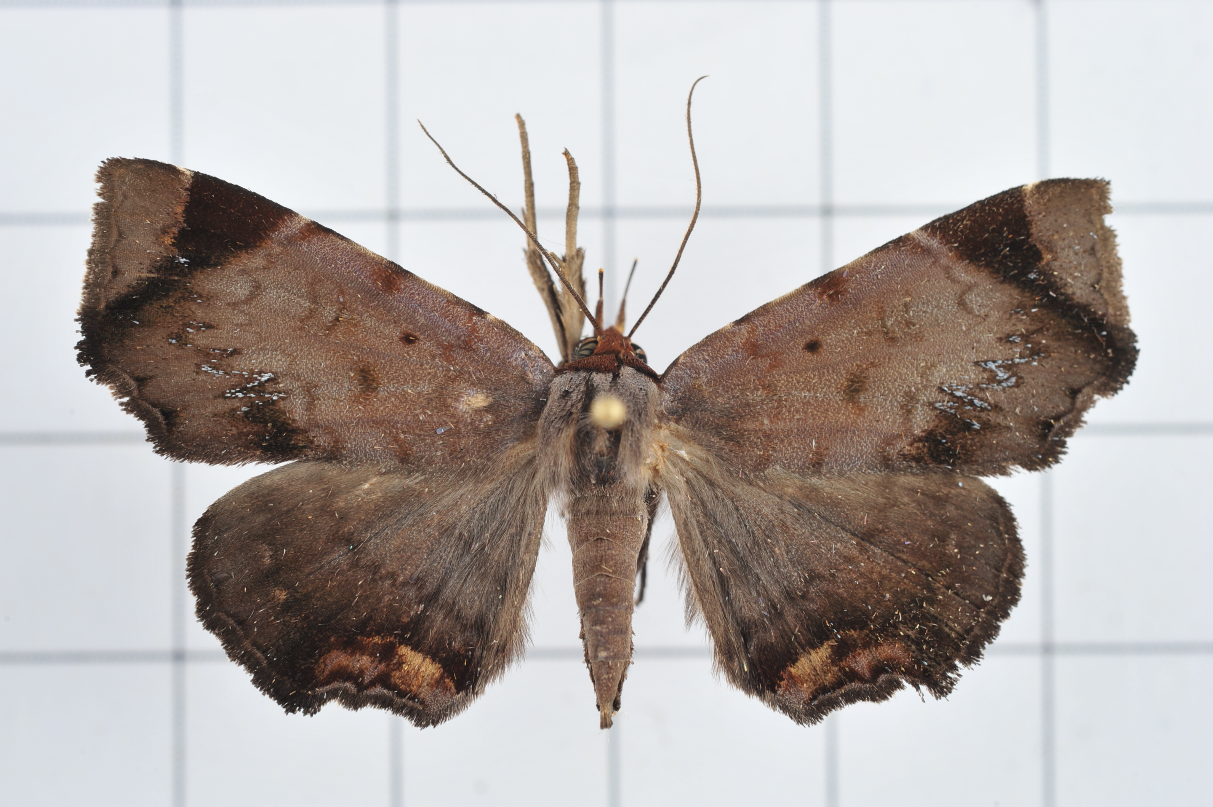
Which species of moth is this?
Mecodina albodentata
